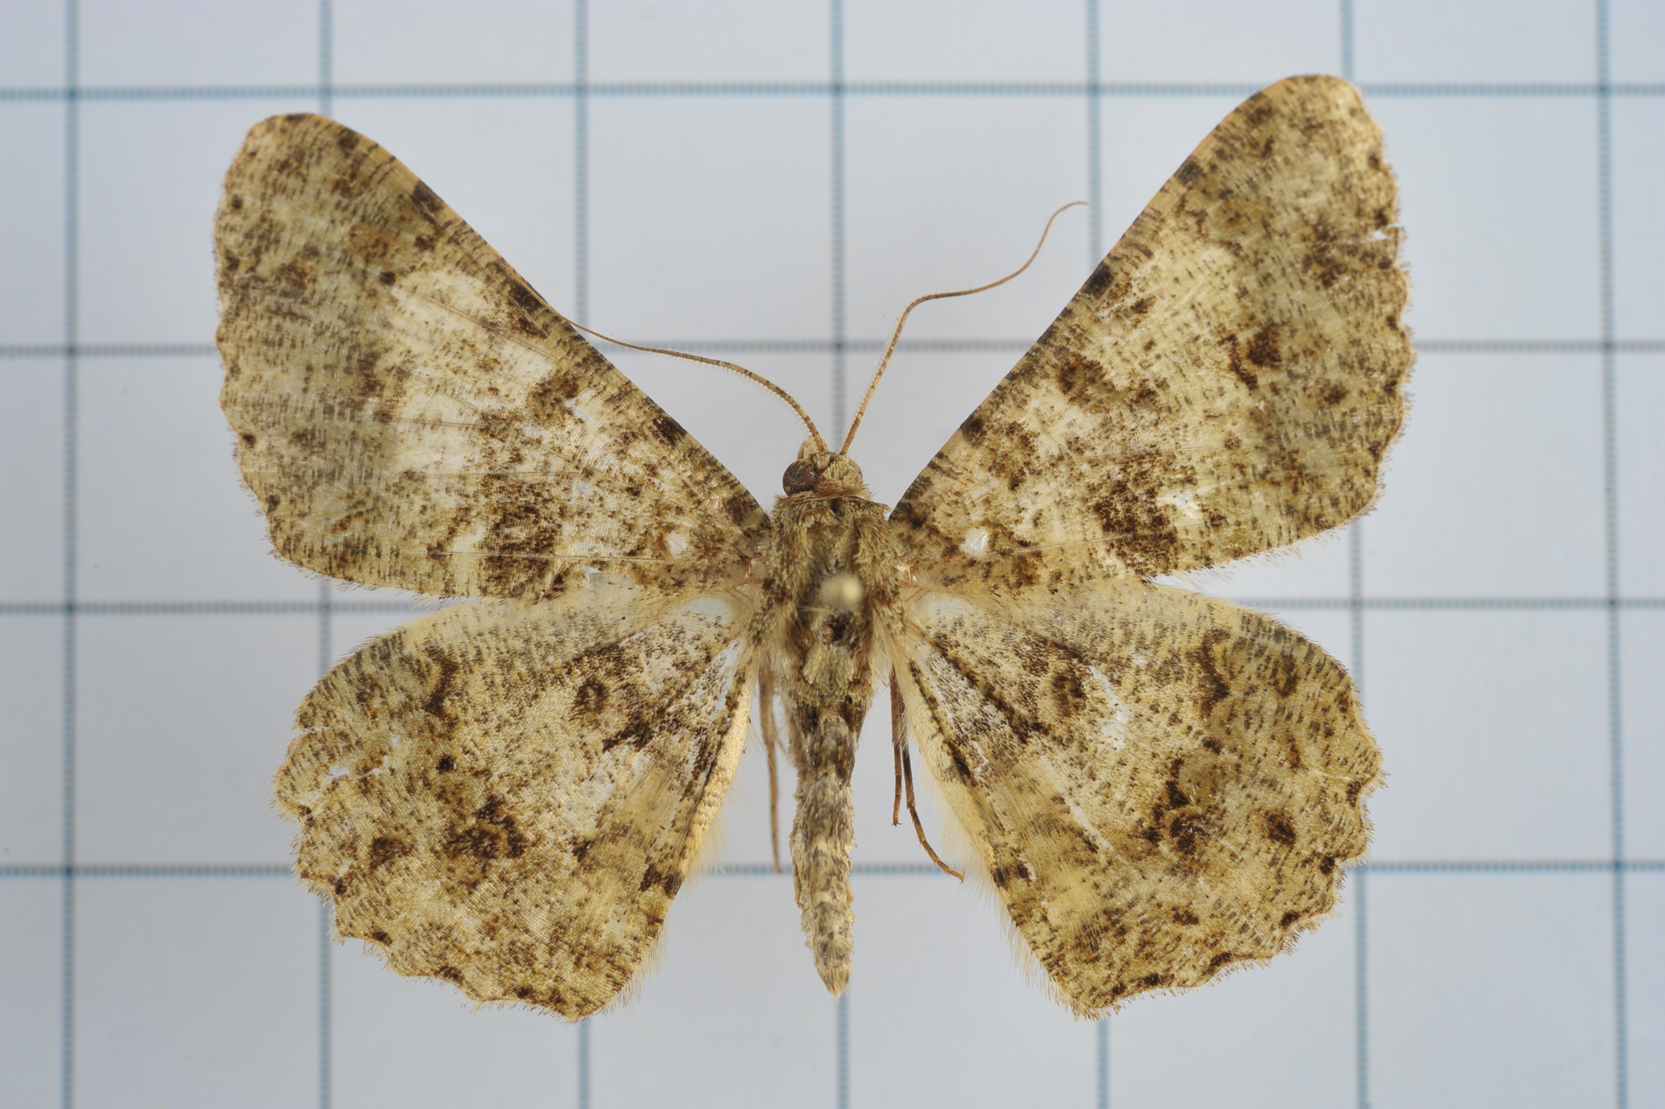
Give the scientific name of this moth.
Racotis boarmiaria
